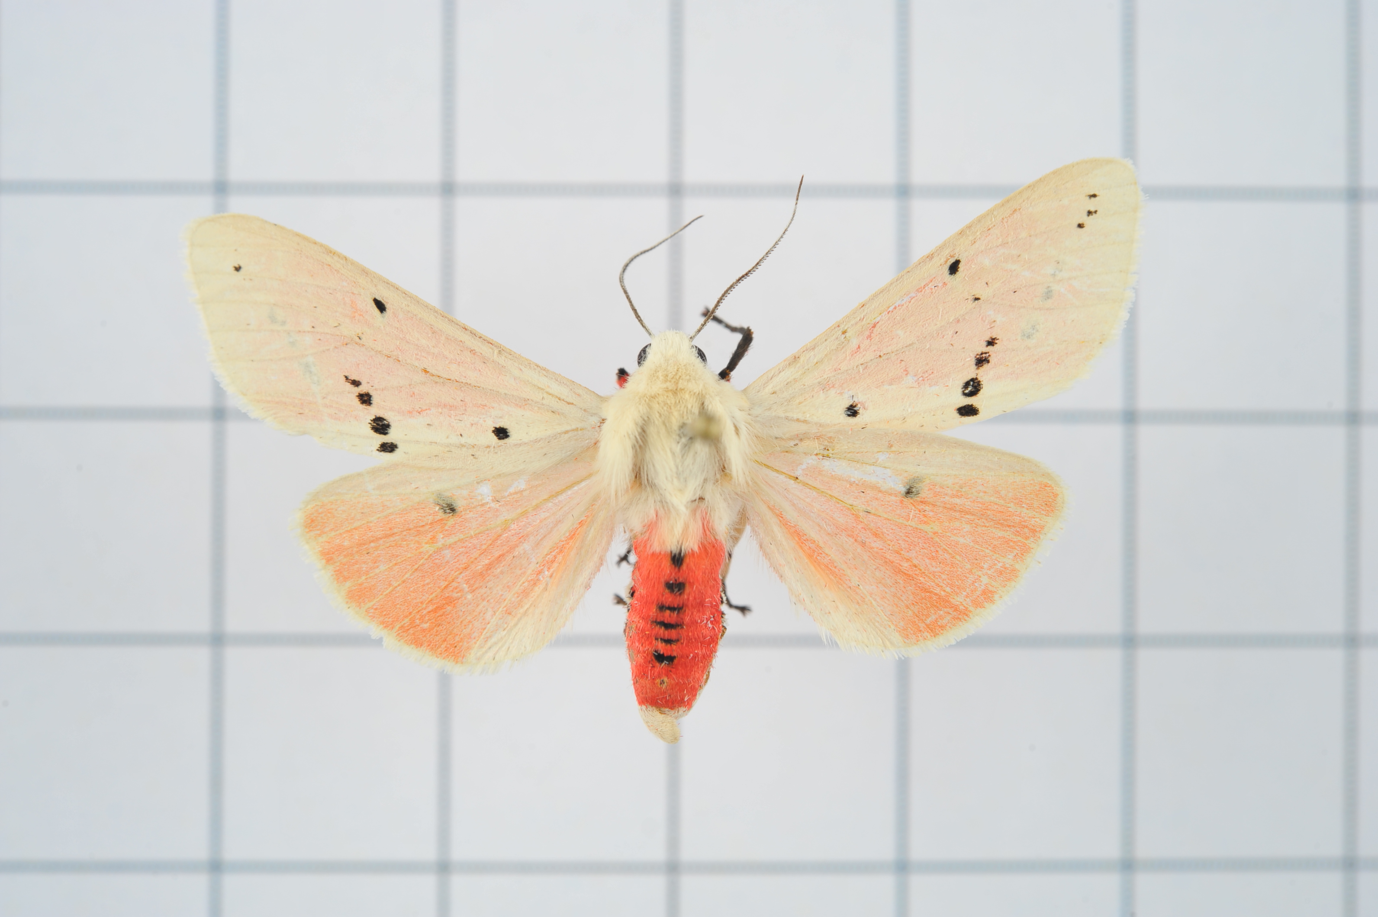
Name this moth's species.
Spilarctia subcarnea
